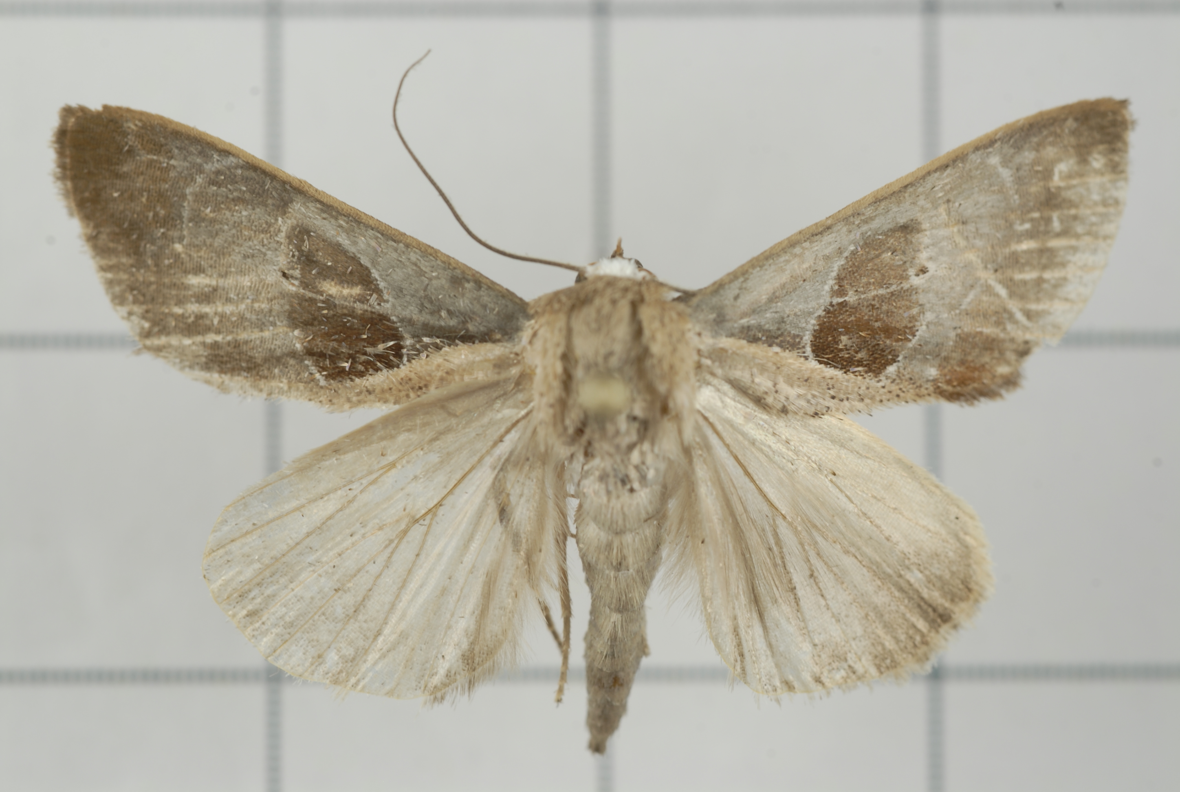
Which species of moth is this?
Westermannia elliptica elliptica
